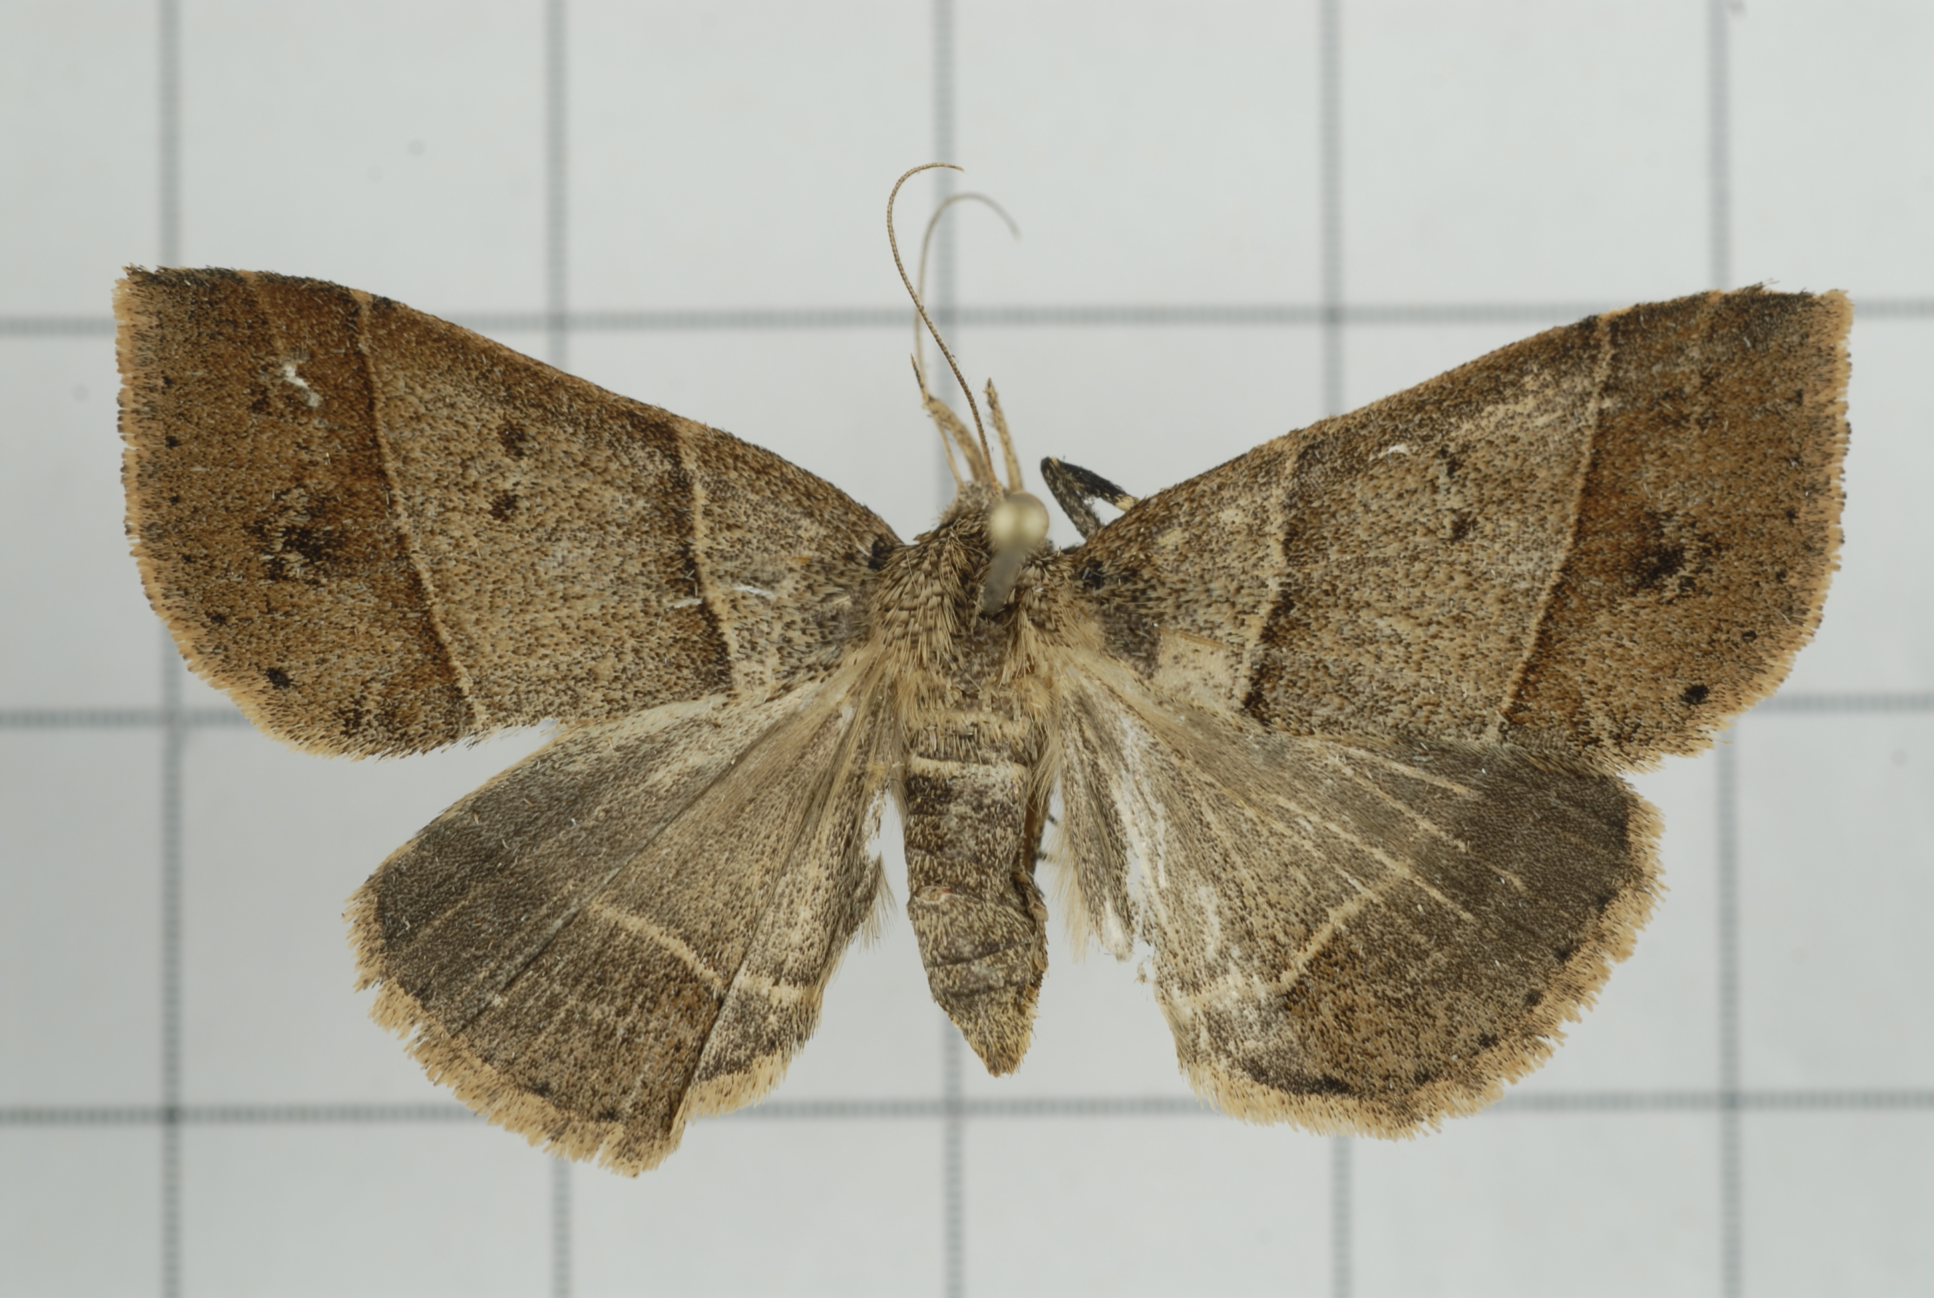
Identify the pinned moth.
Bertula parallela
